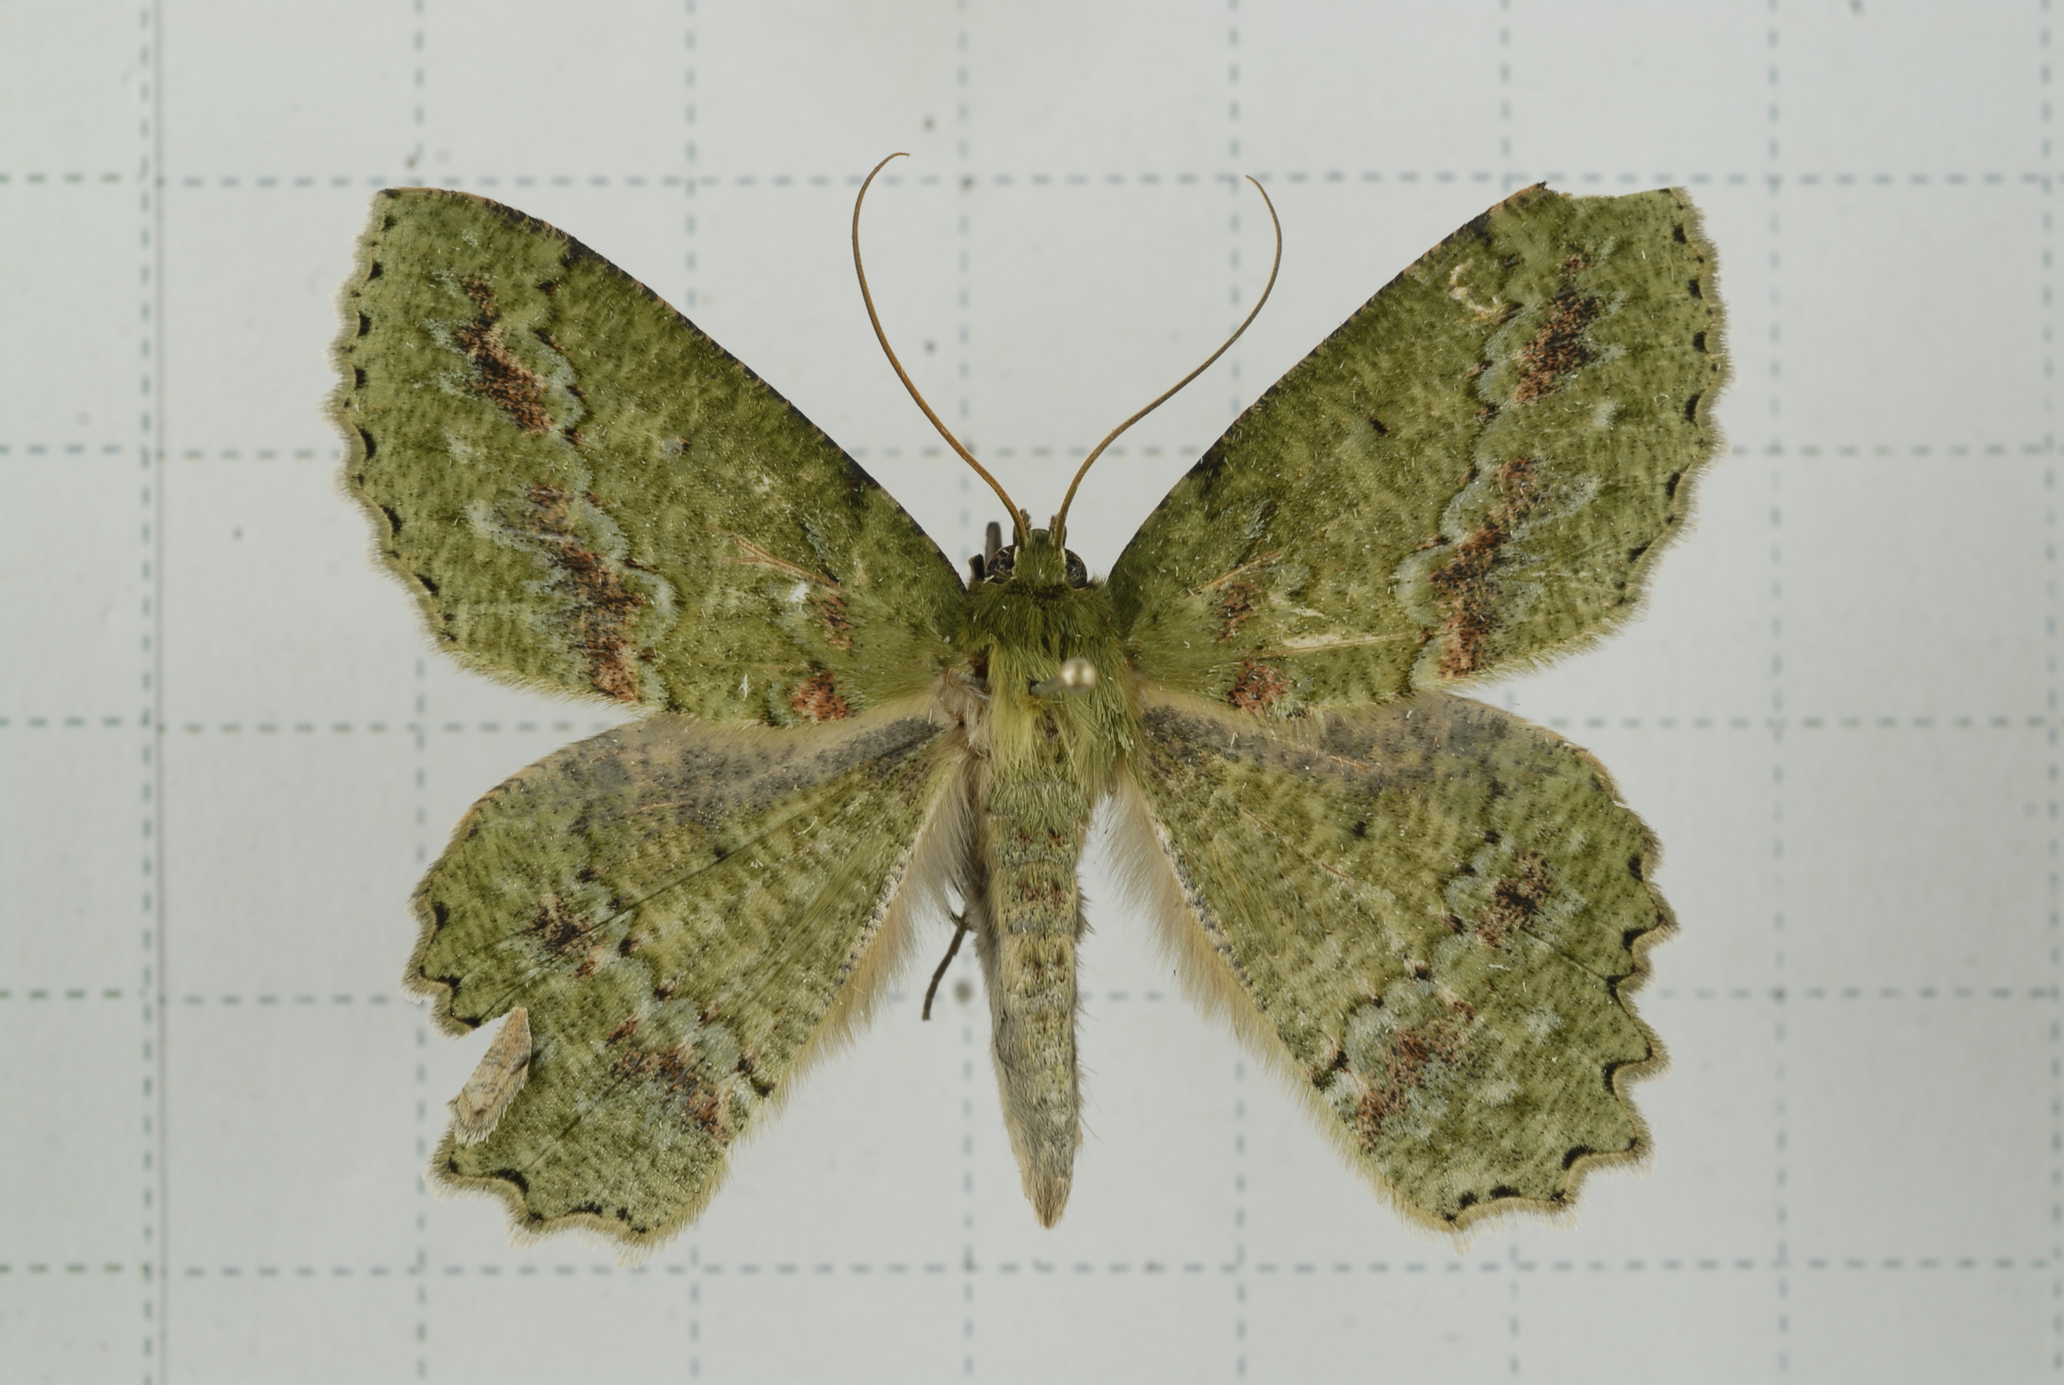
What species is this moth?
Herochroma baibarana
